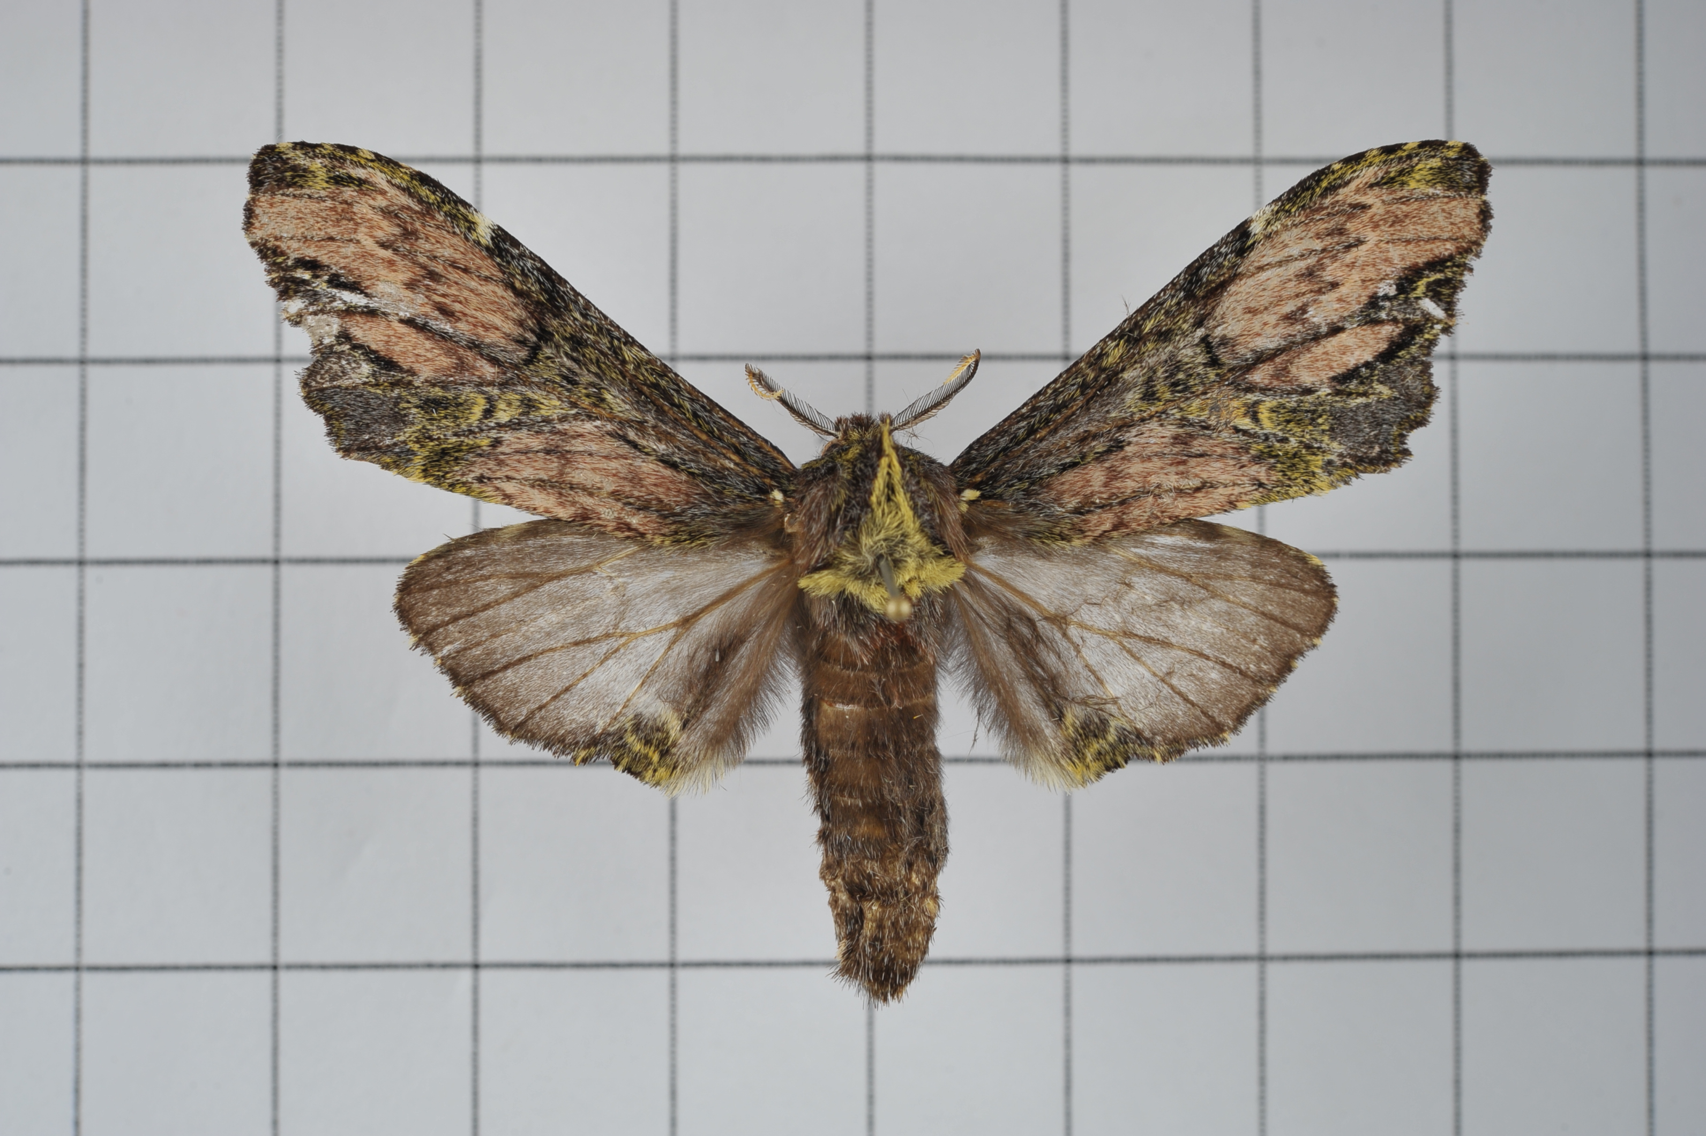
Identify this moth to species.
Zaranga pannosa necopinatus
